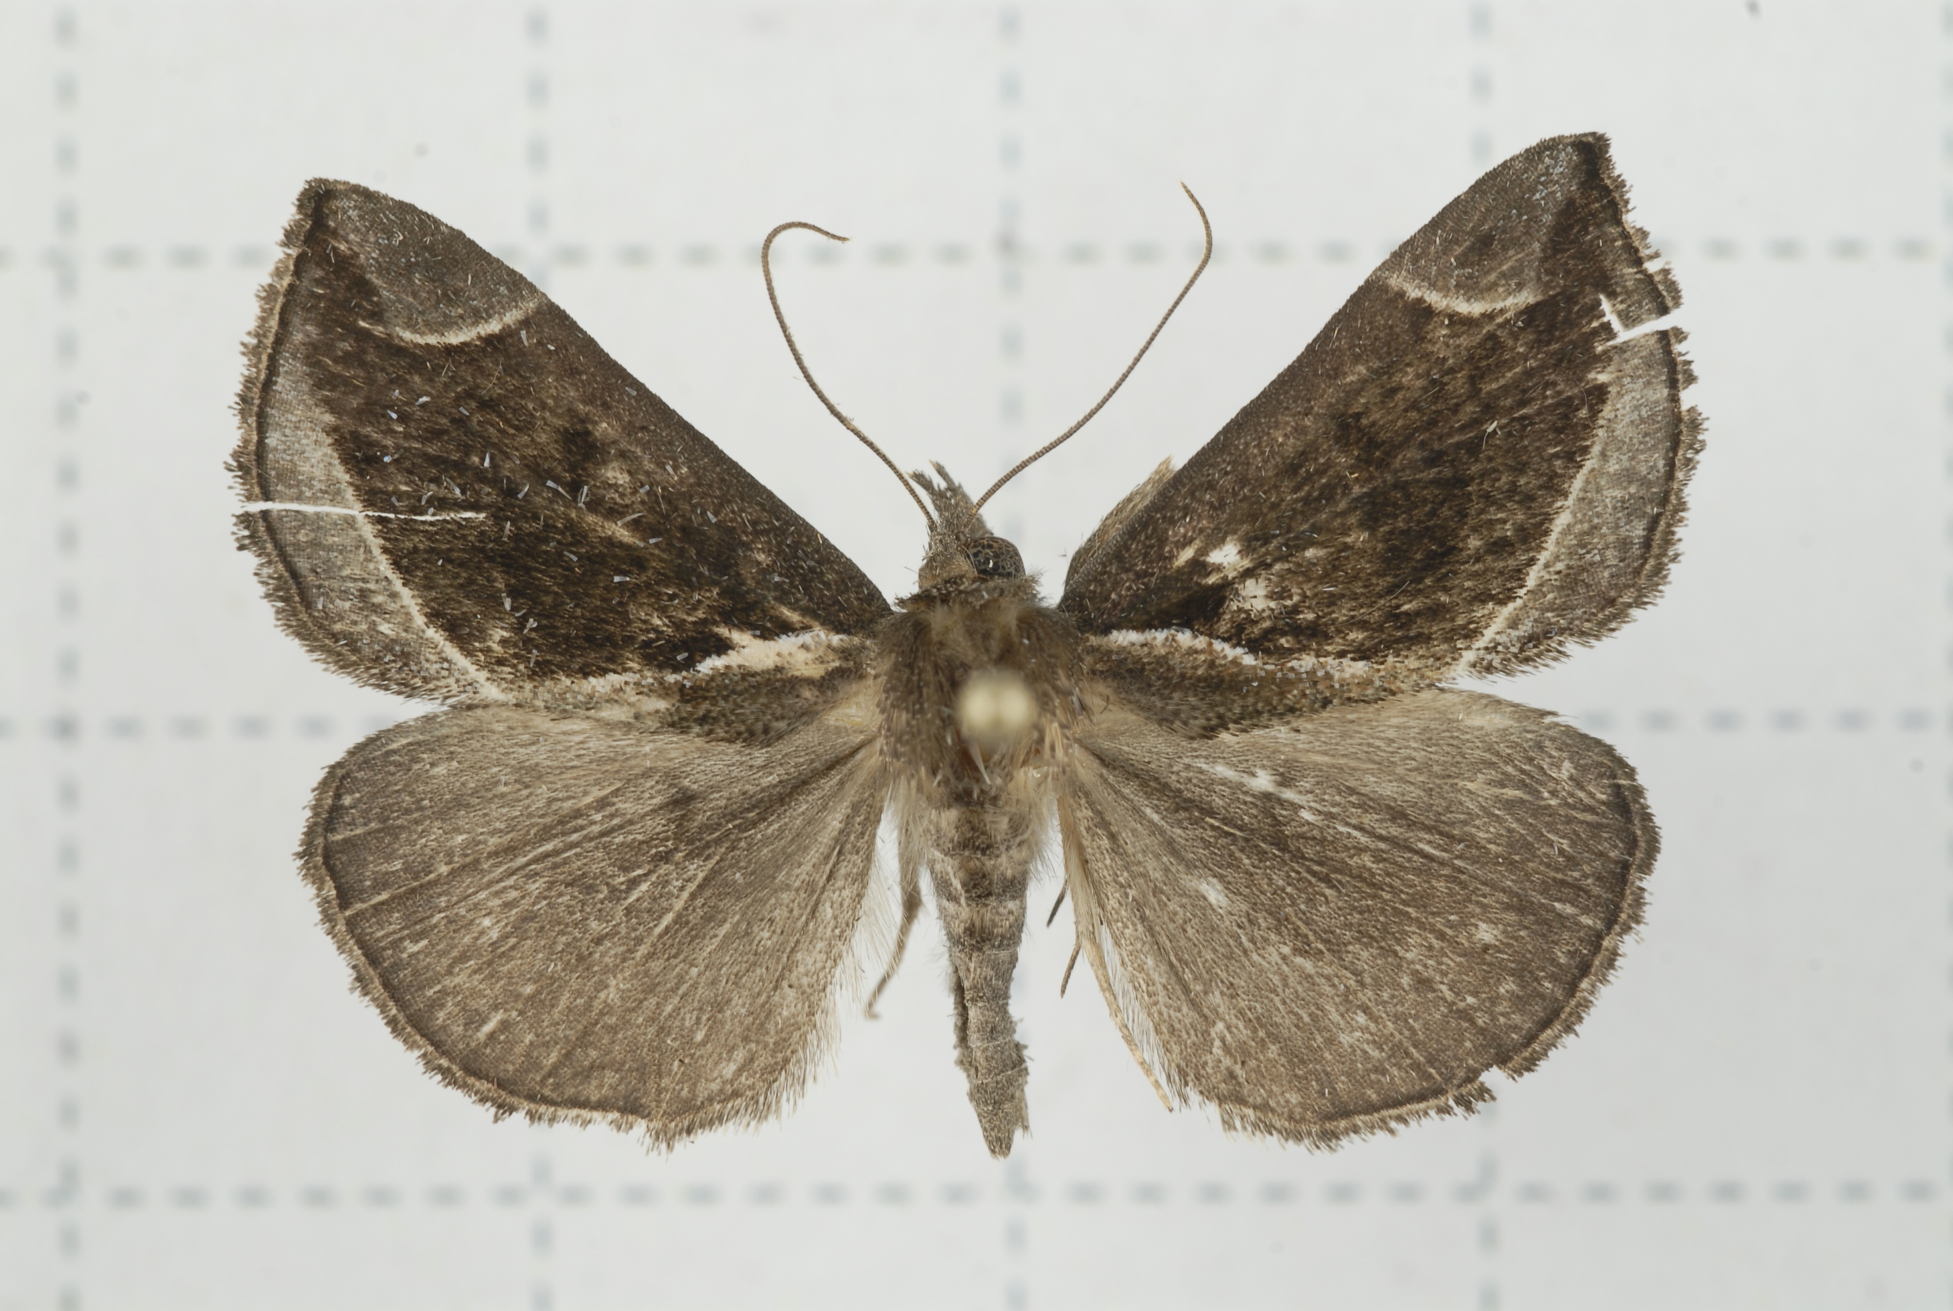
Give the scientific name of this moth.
Hypena perspicua
